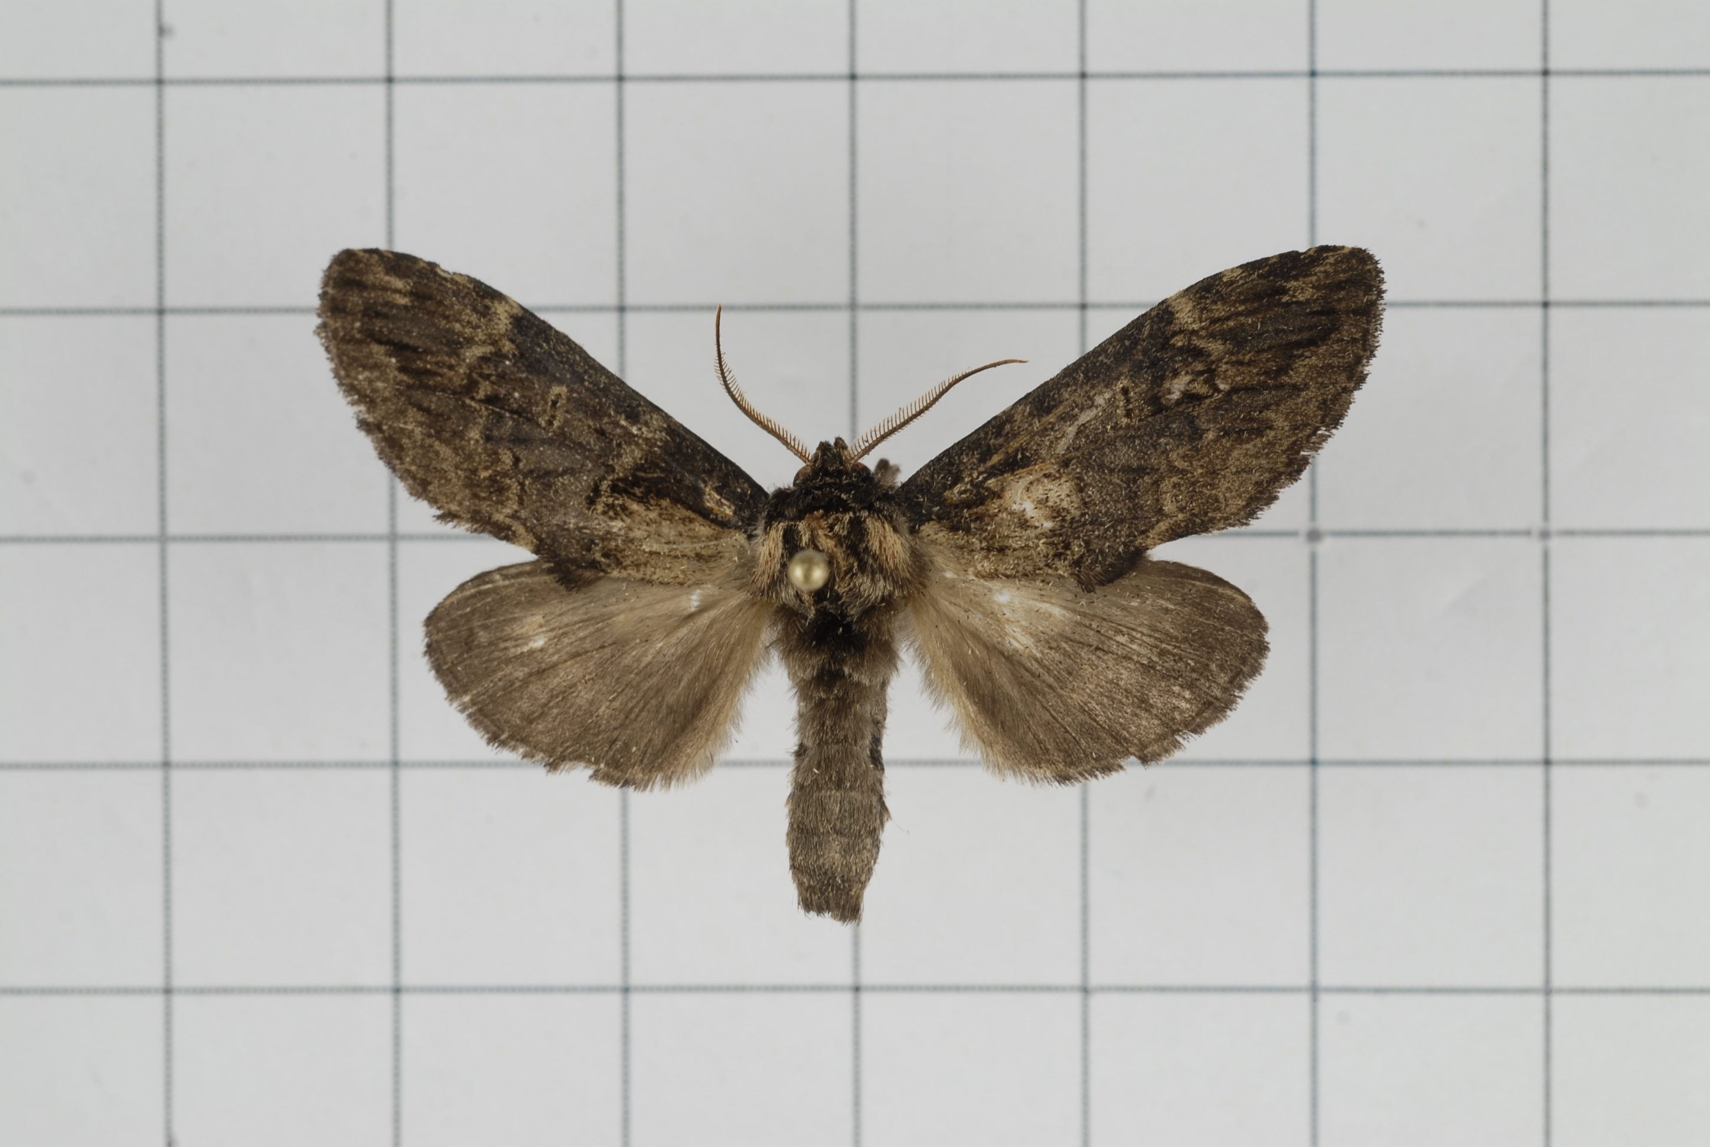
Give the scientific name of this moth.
Hyperaeschrella kosemponica
